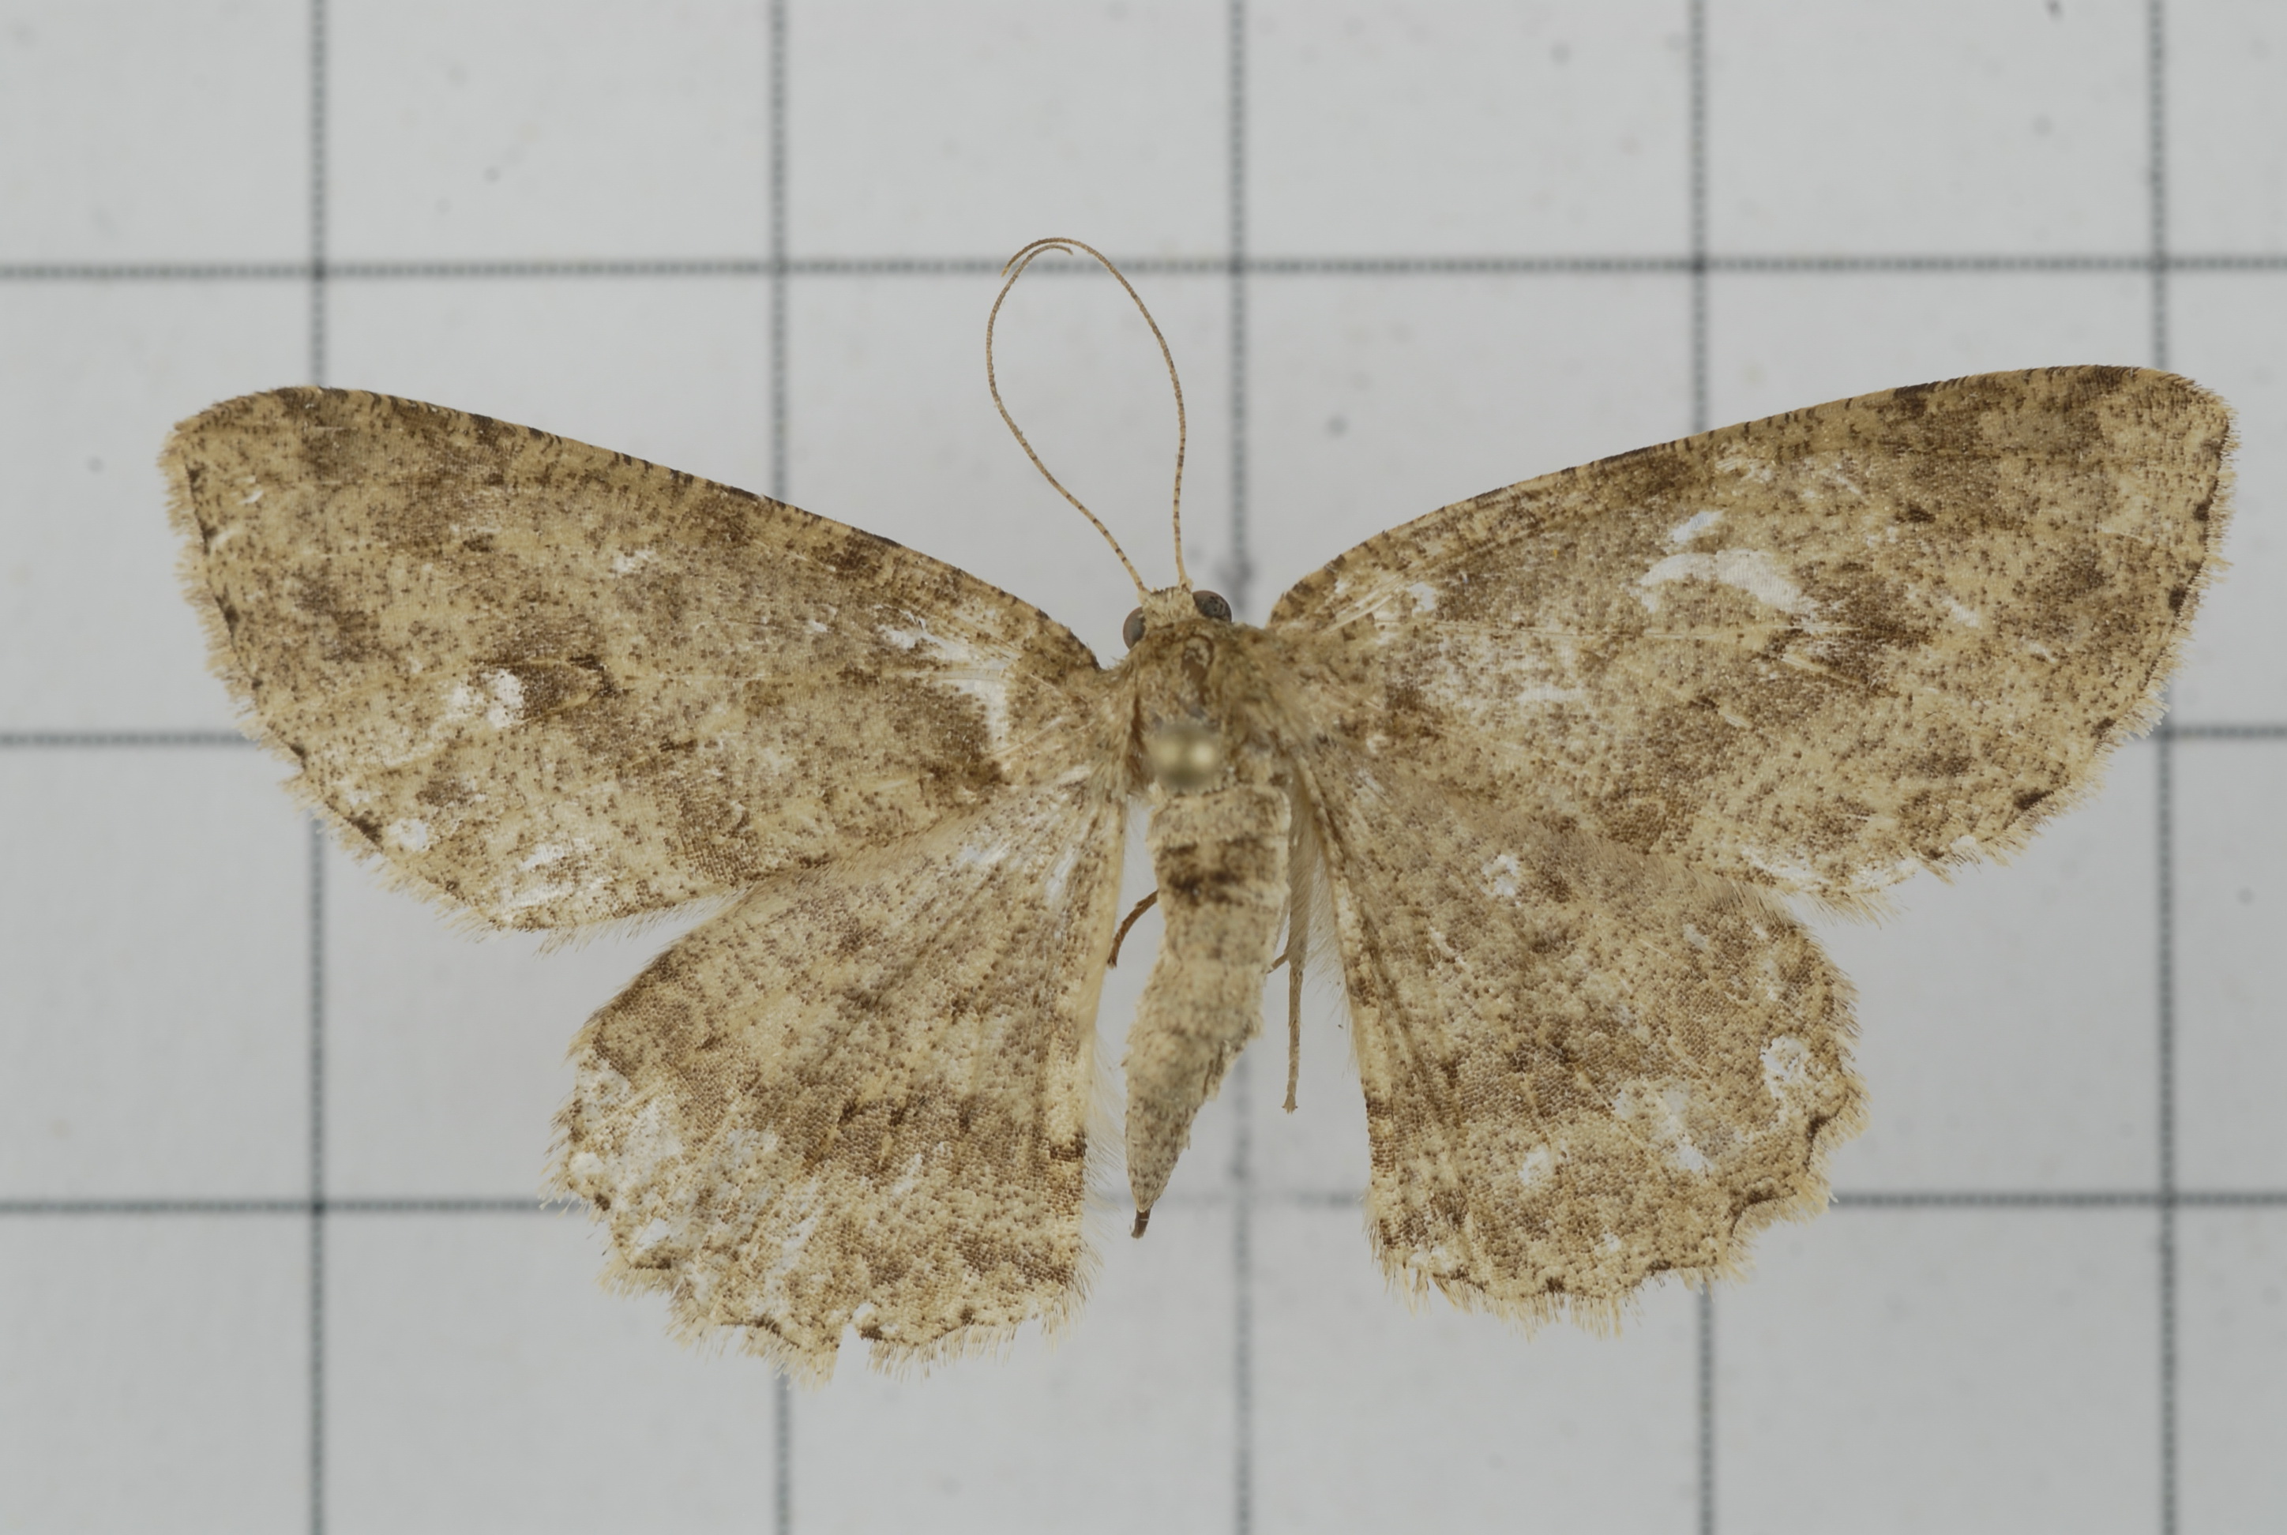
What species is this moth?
Ectropis bhurmitra
